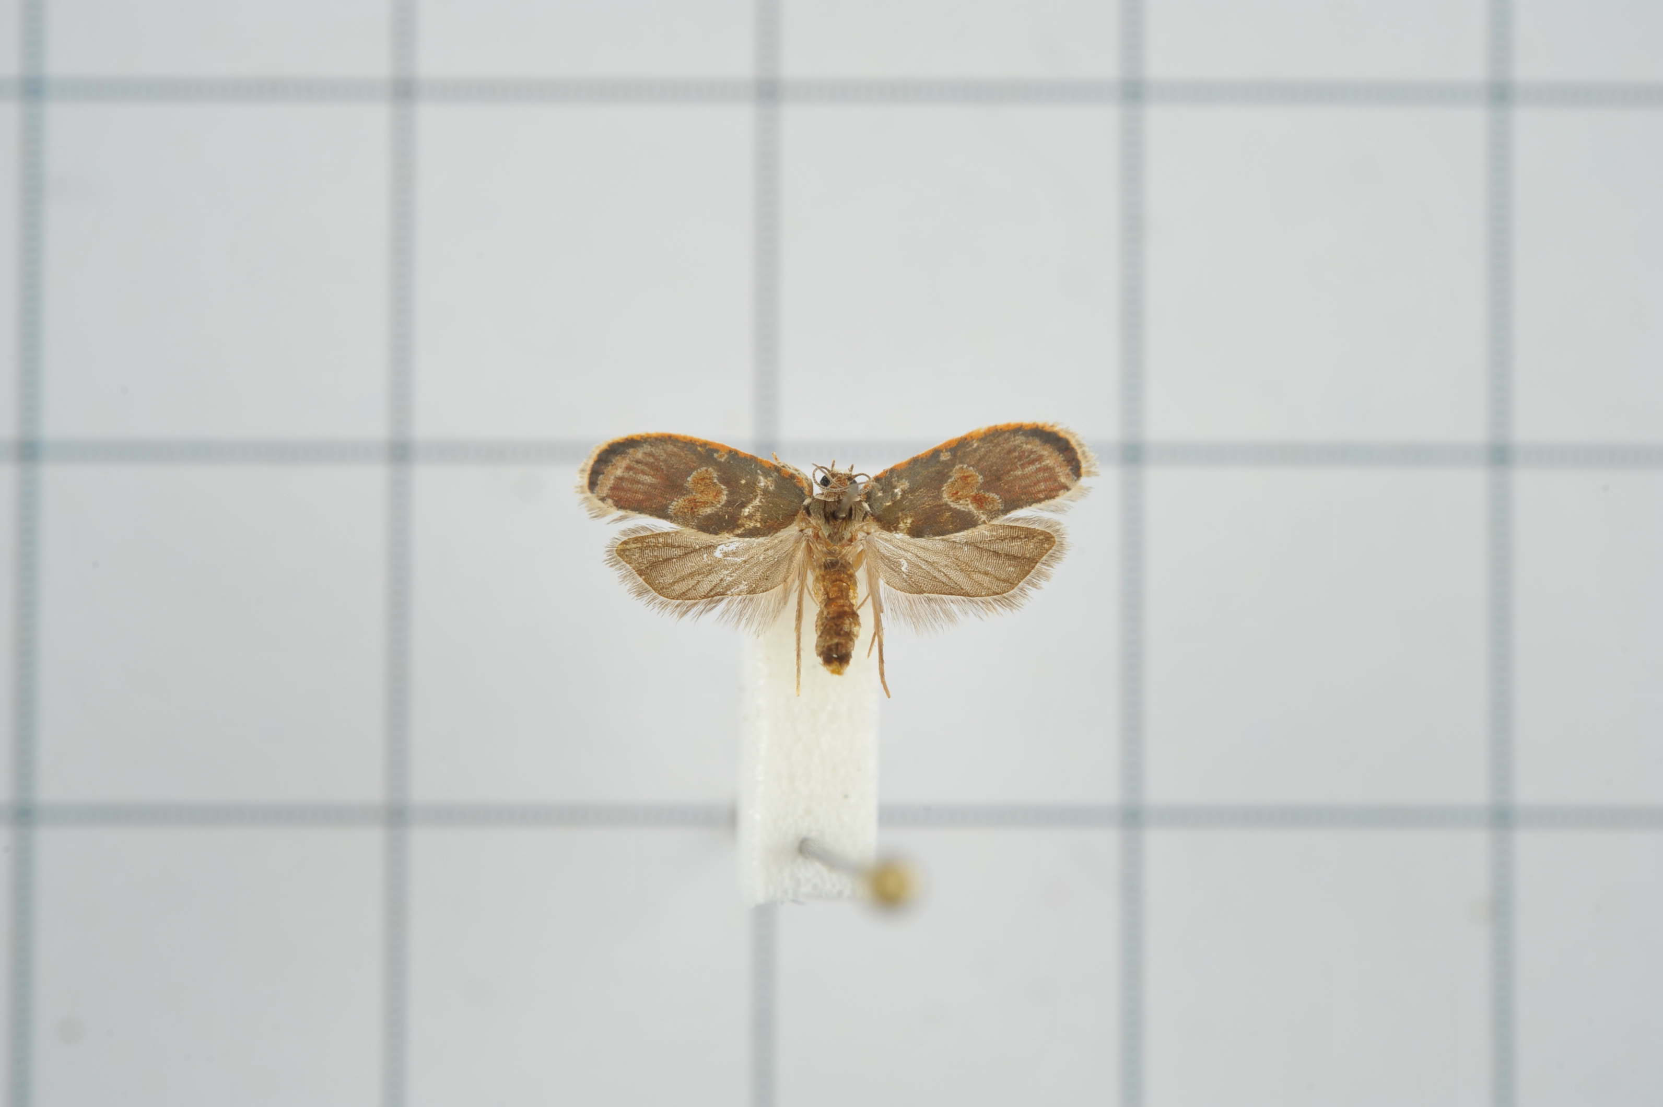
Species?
Cnesteboda celligera
